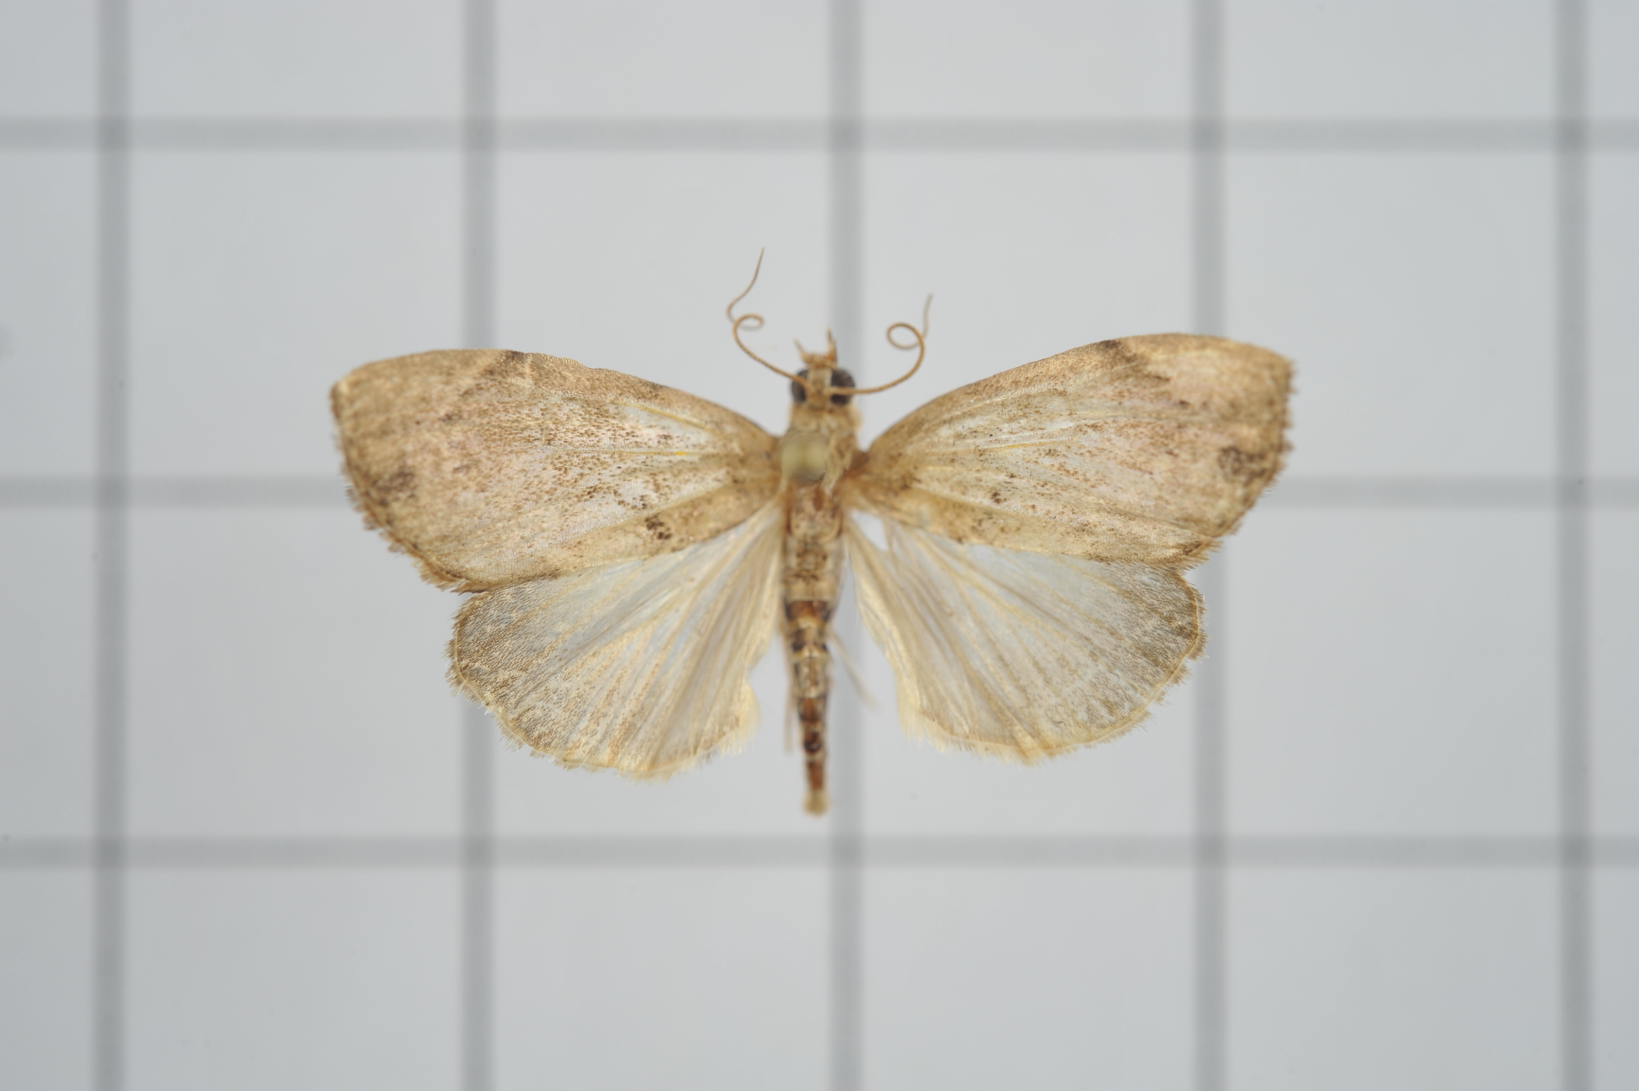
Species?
Crocidolomia subhirsutalis
